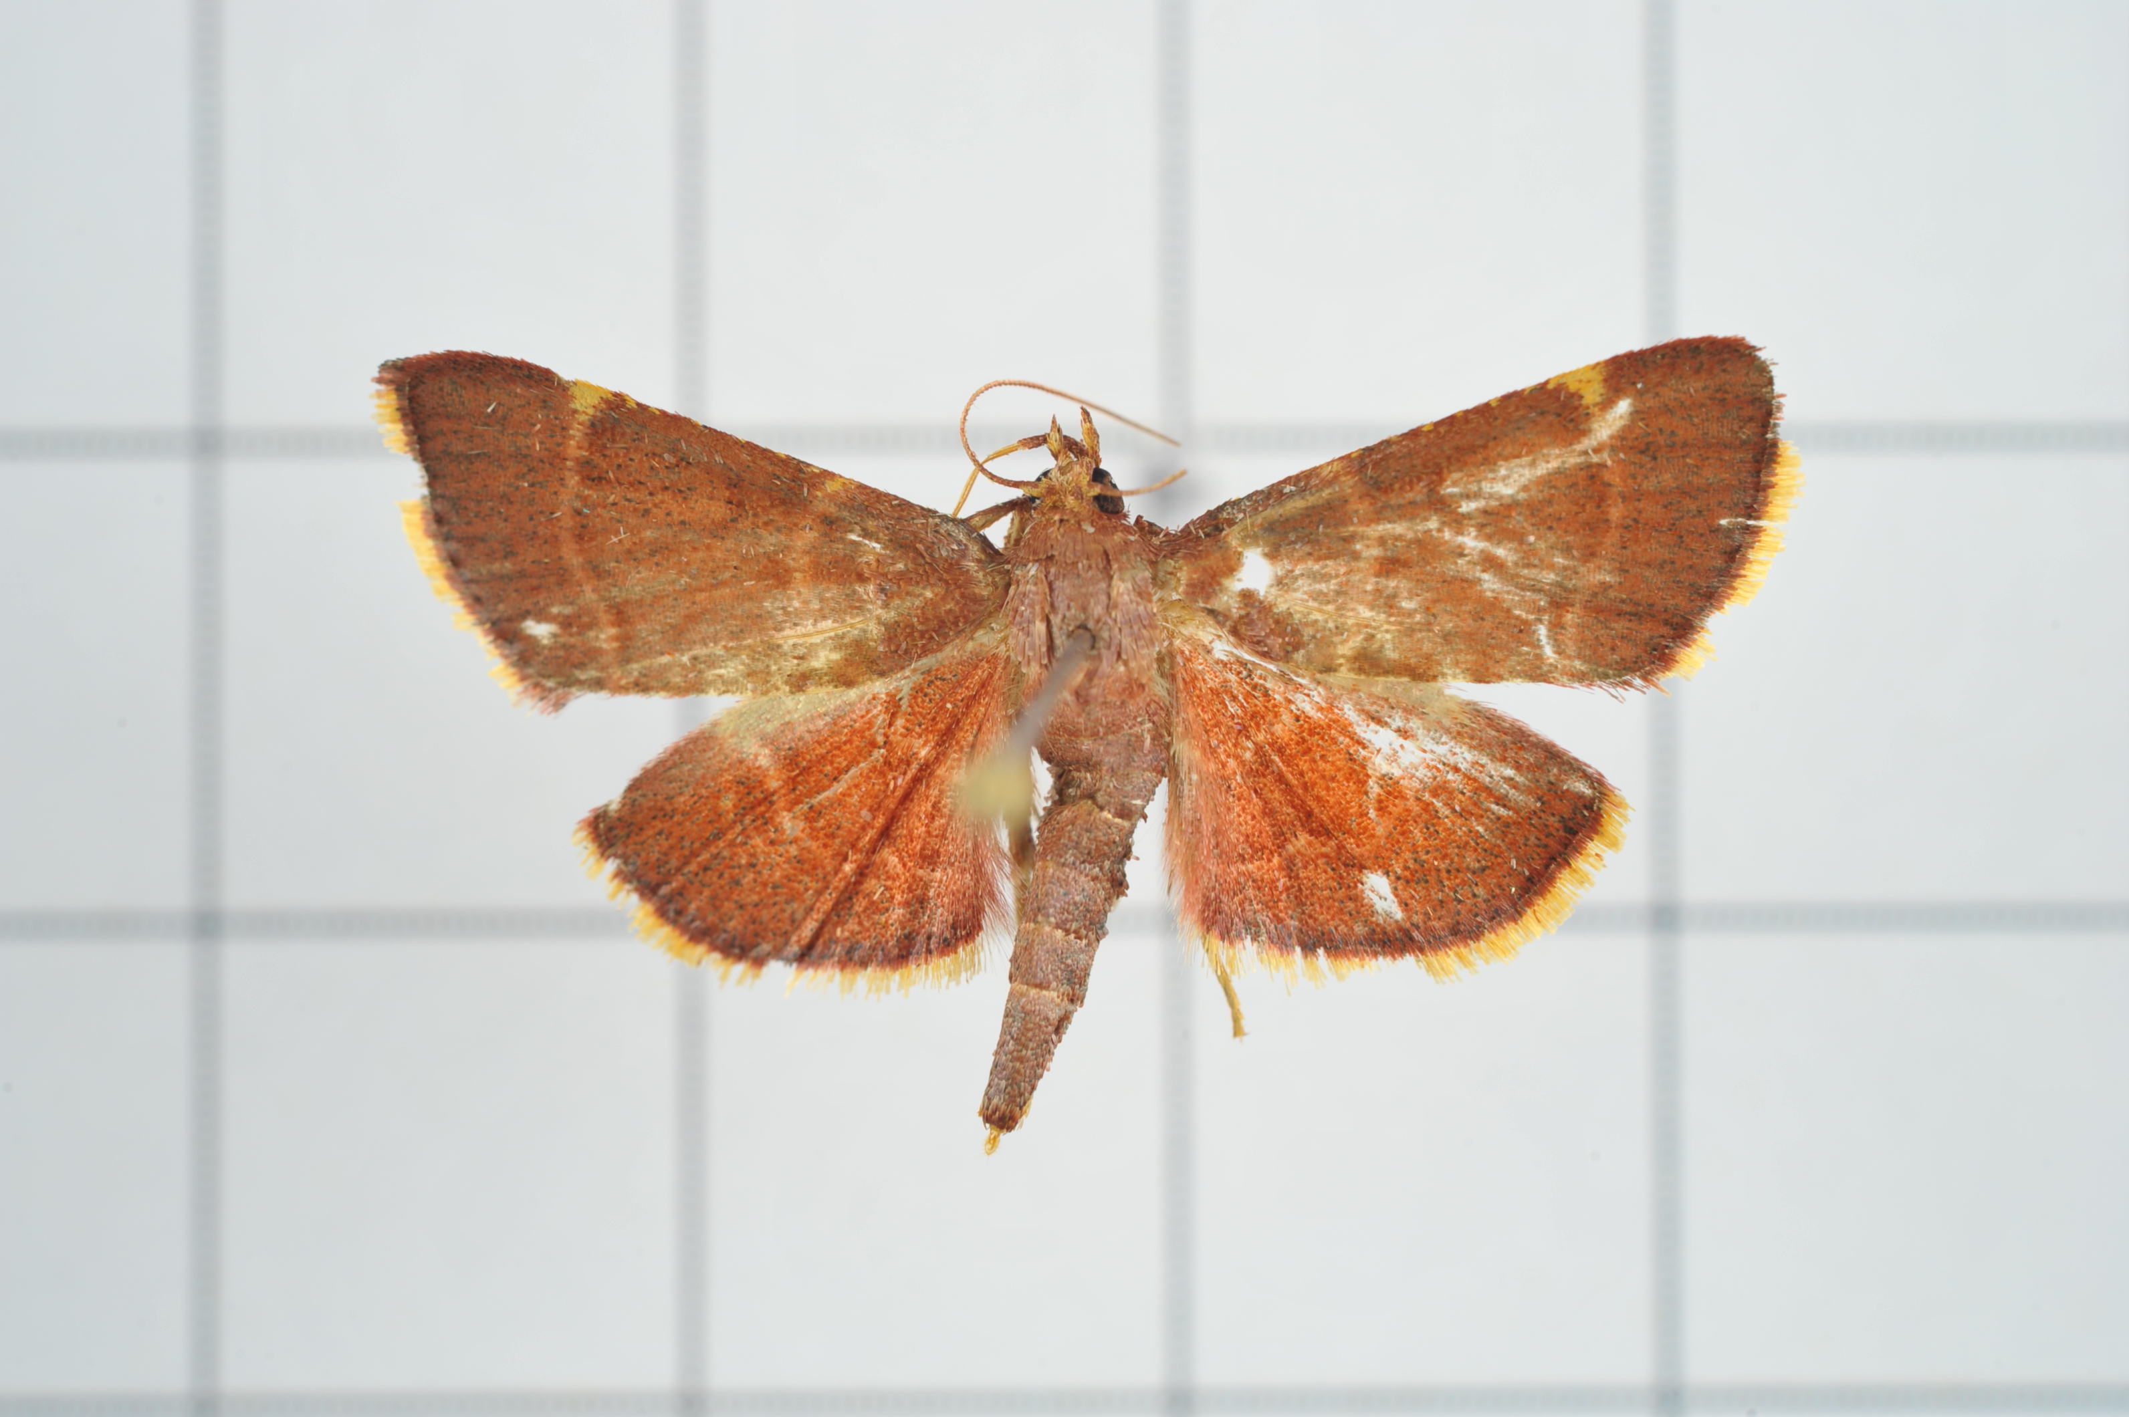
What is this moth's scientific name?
Herculia pelasgalis
